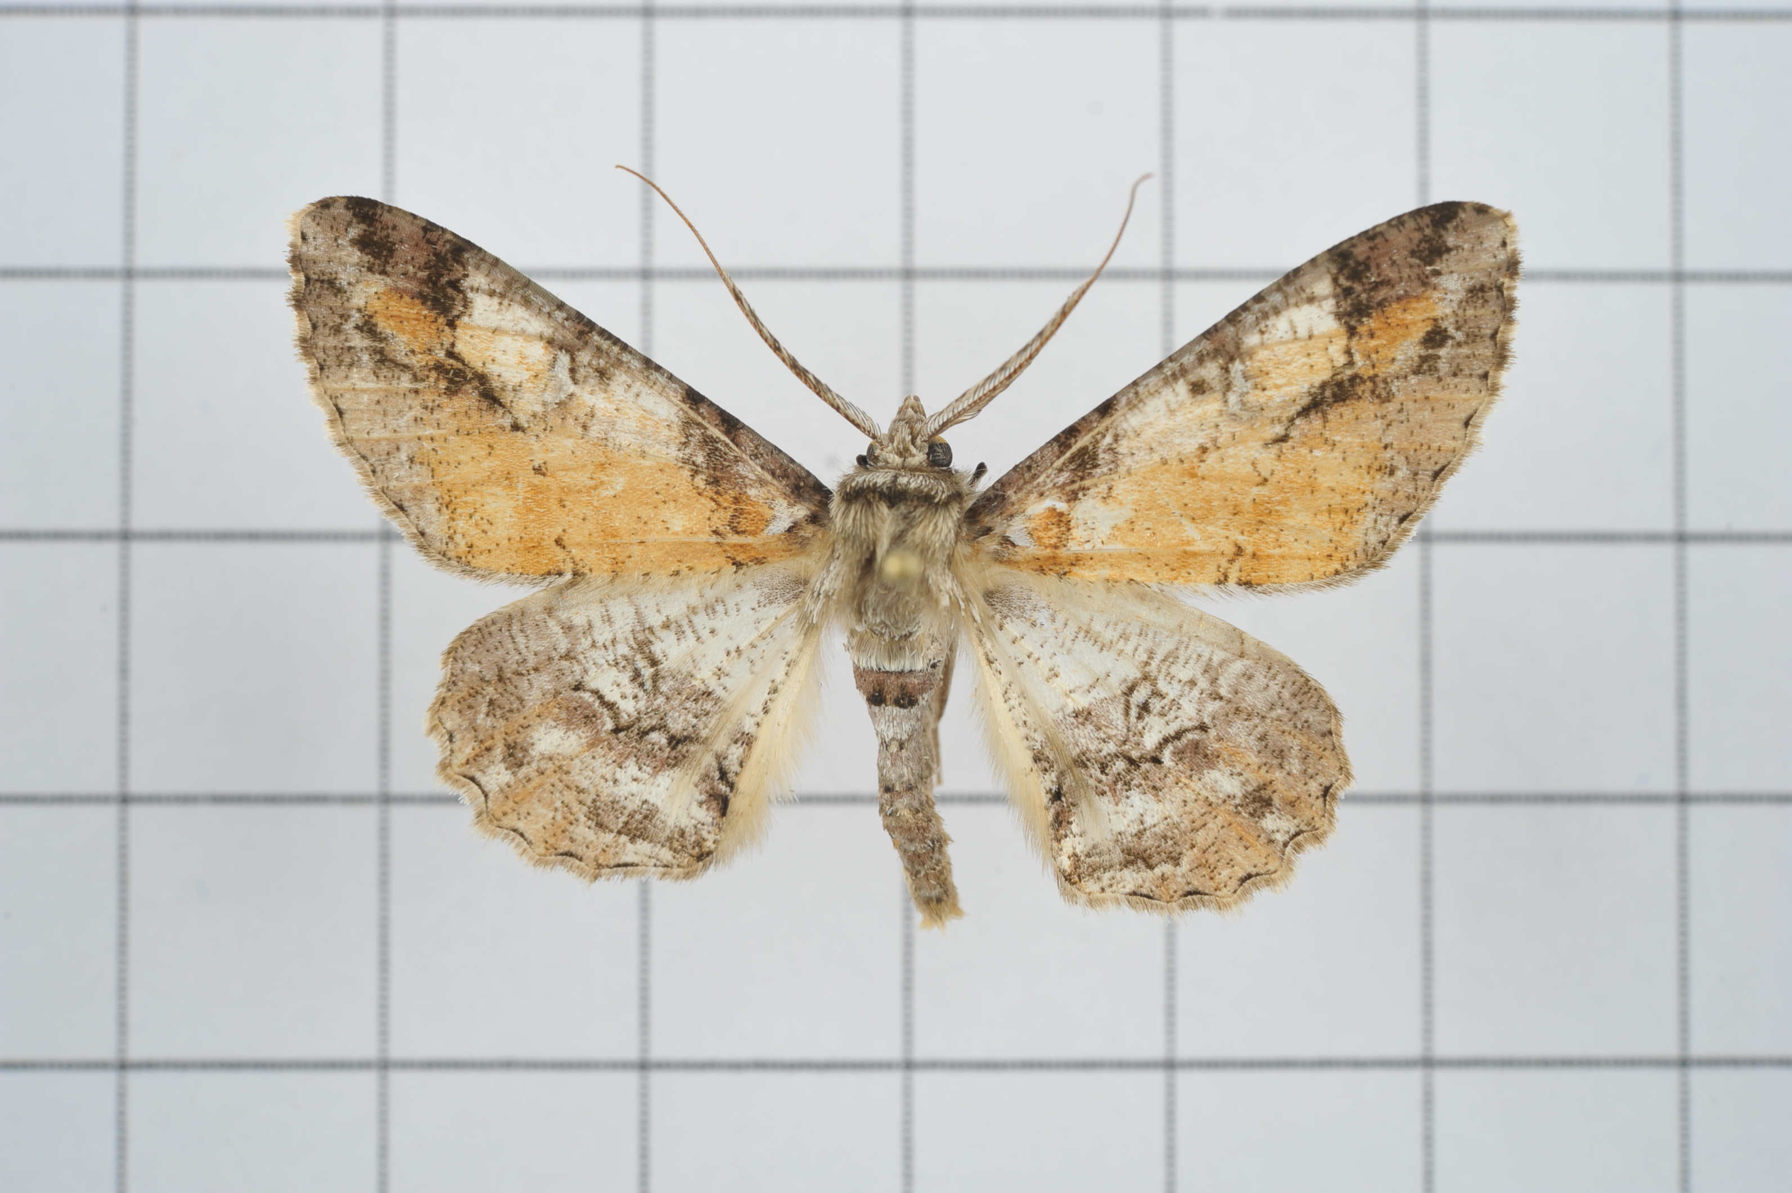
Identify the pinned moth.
Cleora fraterna
